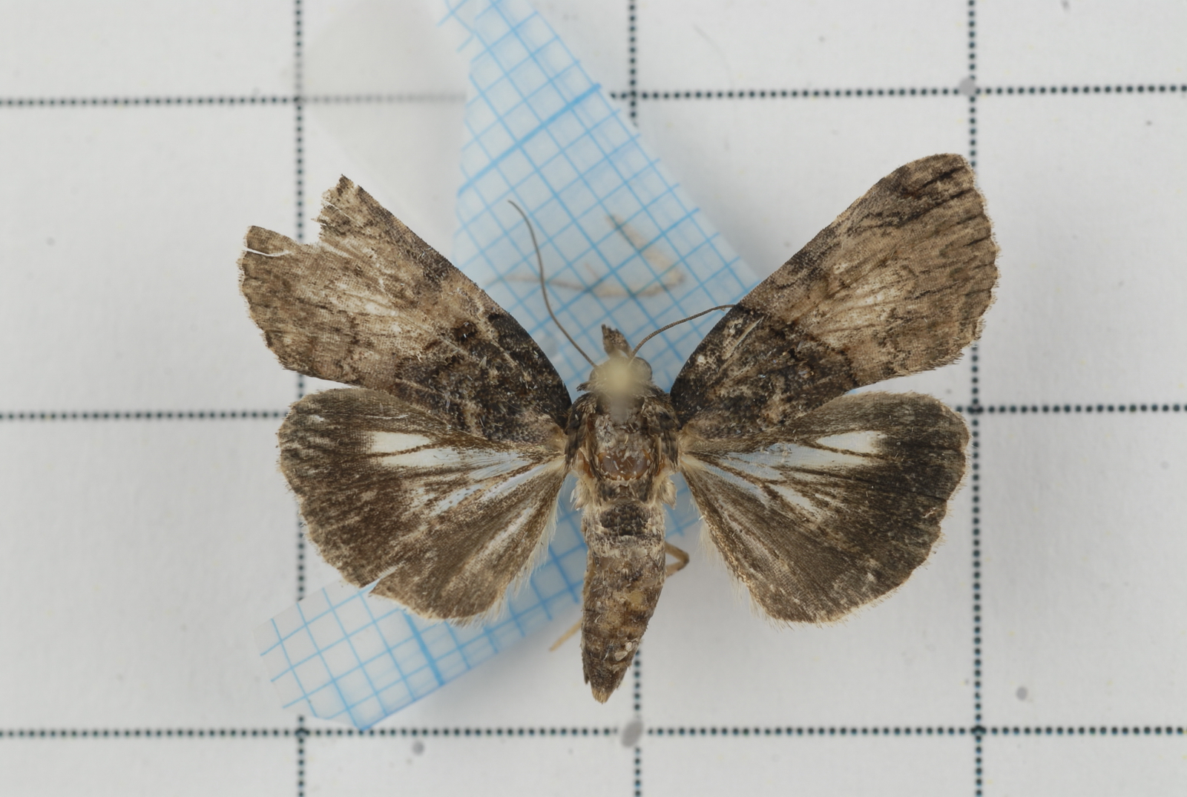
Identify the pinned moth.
Lophoptera phaeobasis
